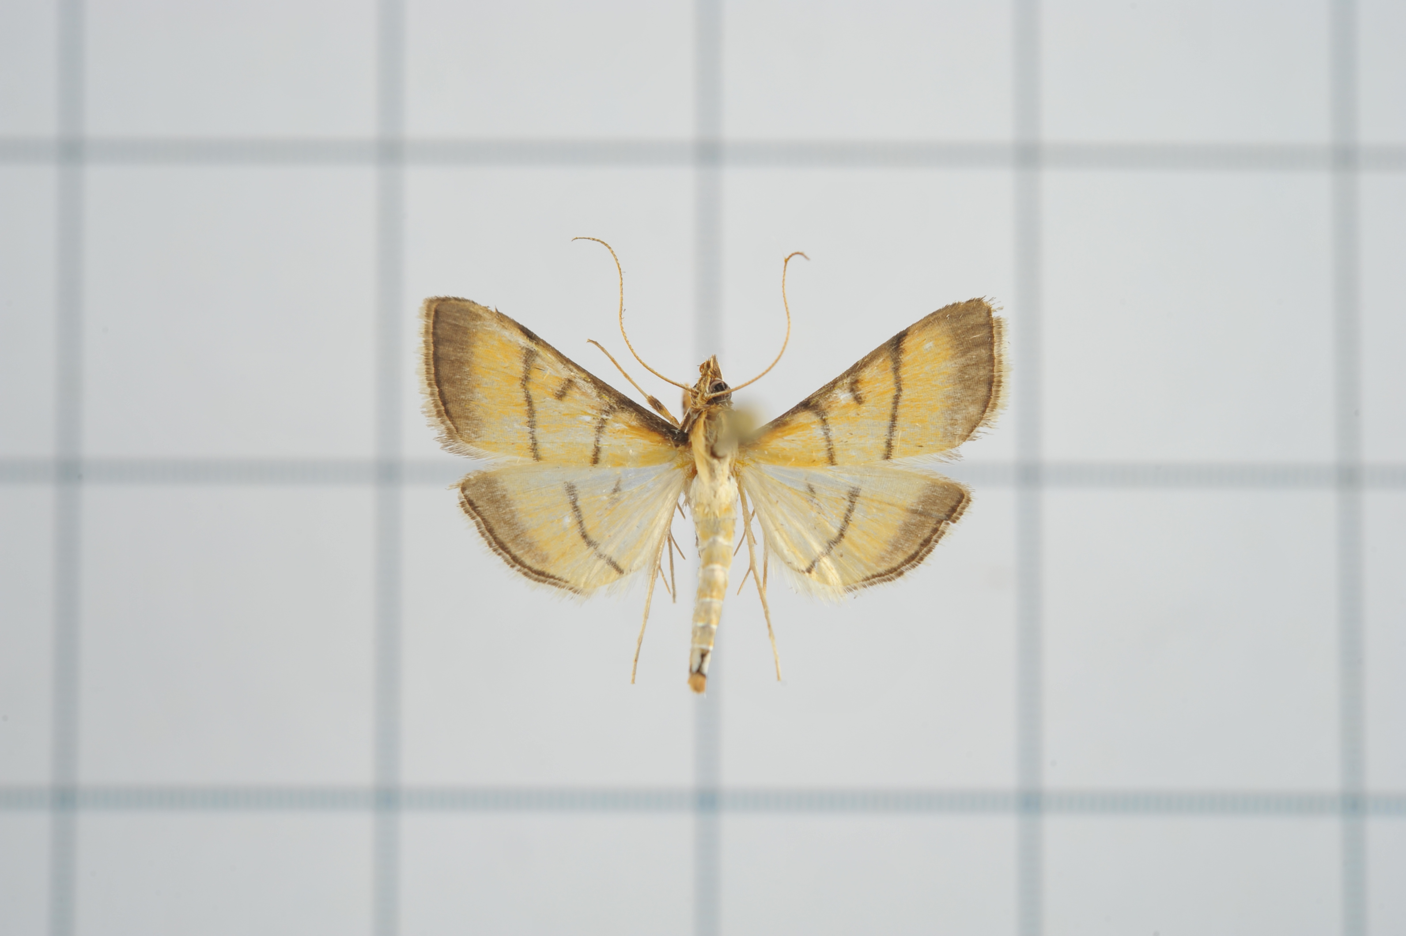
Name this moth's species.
Cnaphalocrocis medinalis
